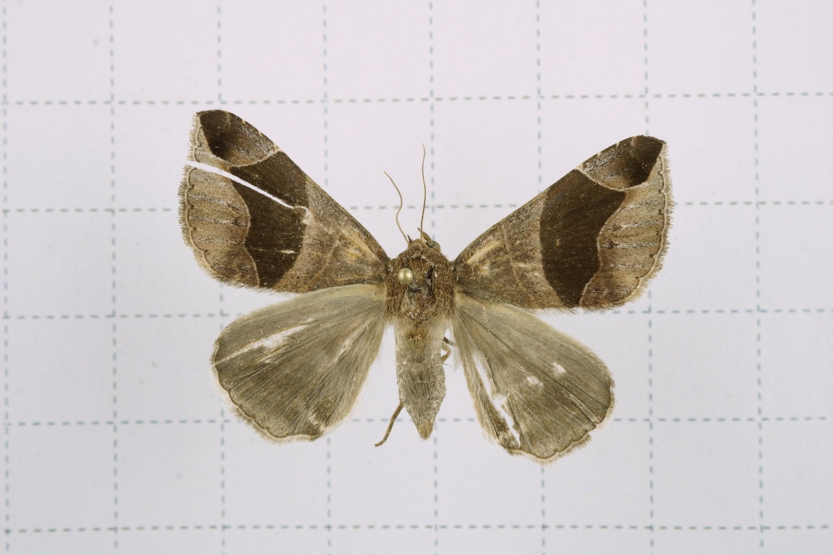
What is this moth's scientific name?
Bastilla joviana joviana
